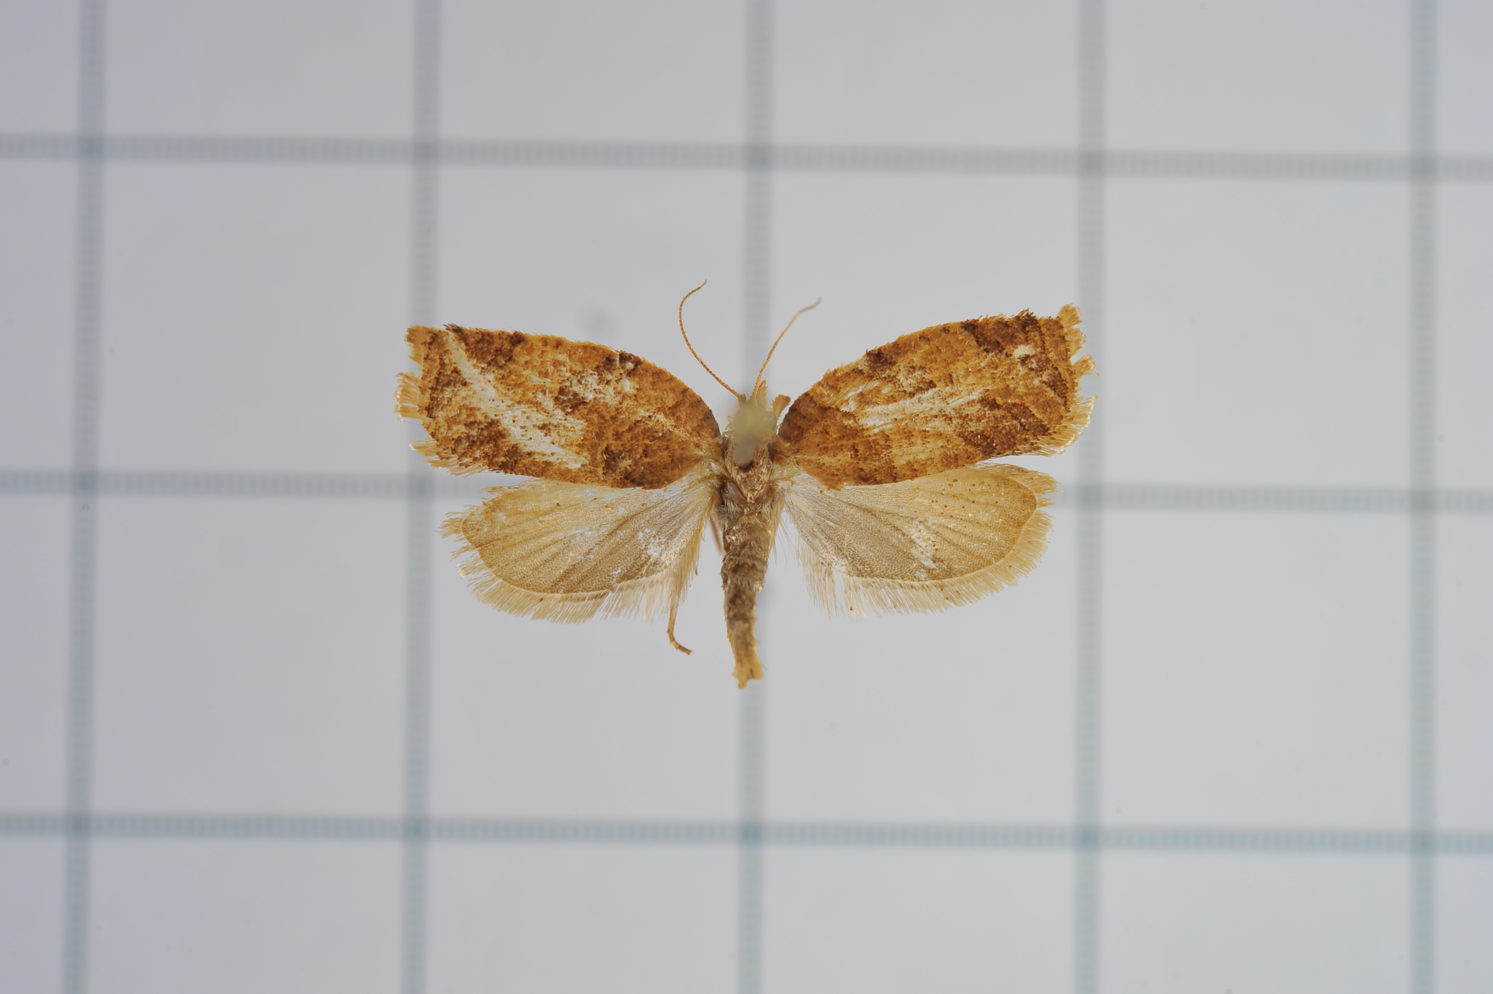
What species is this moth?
Adoxophyes orana
